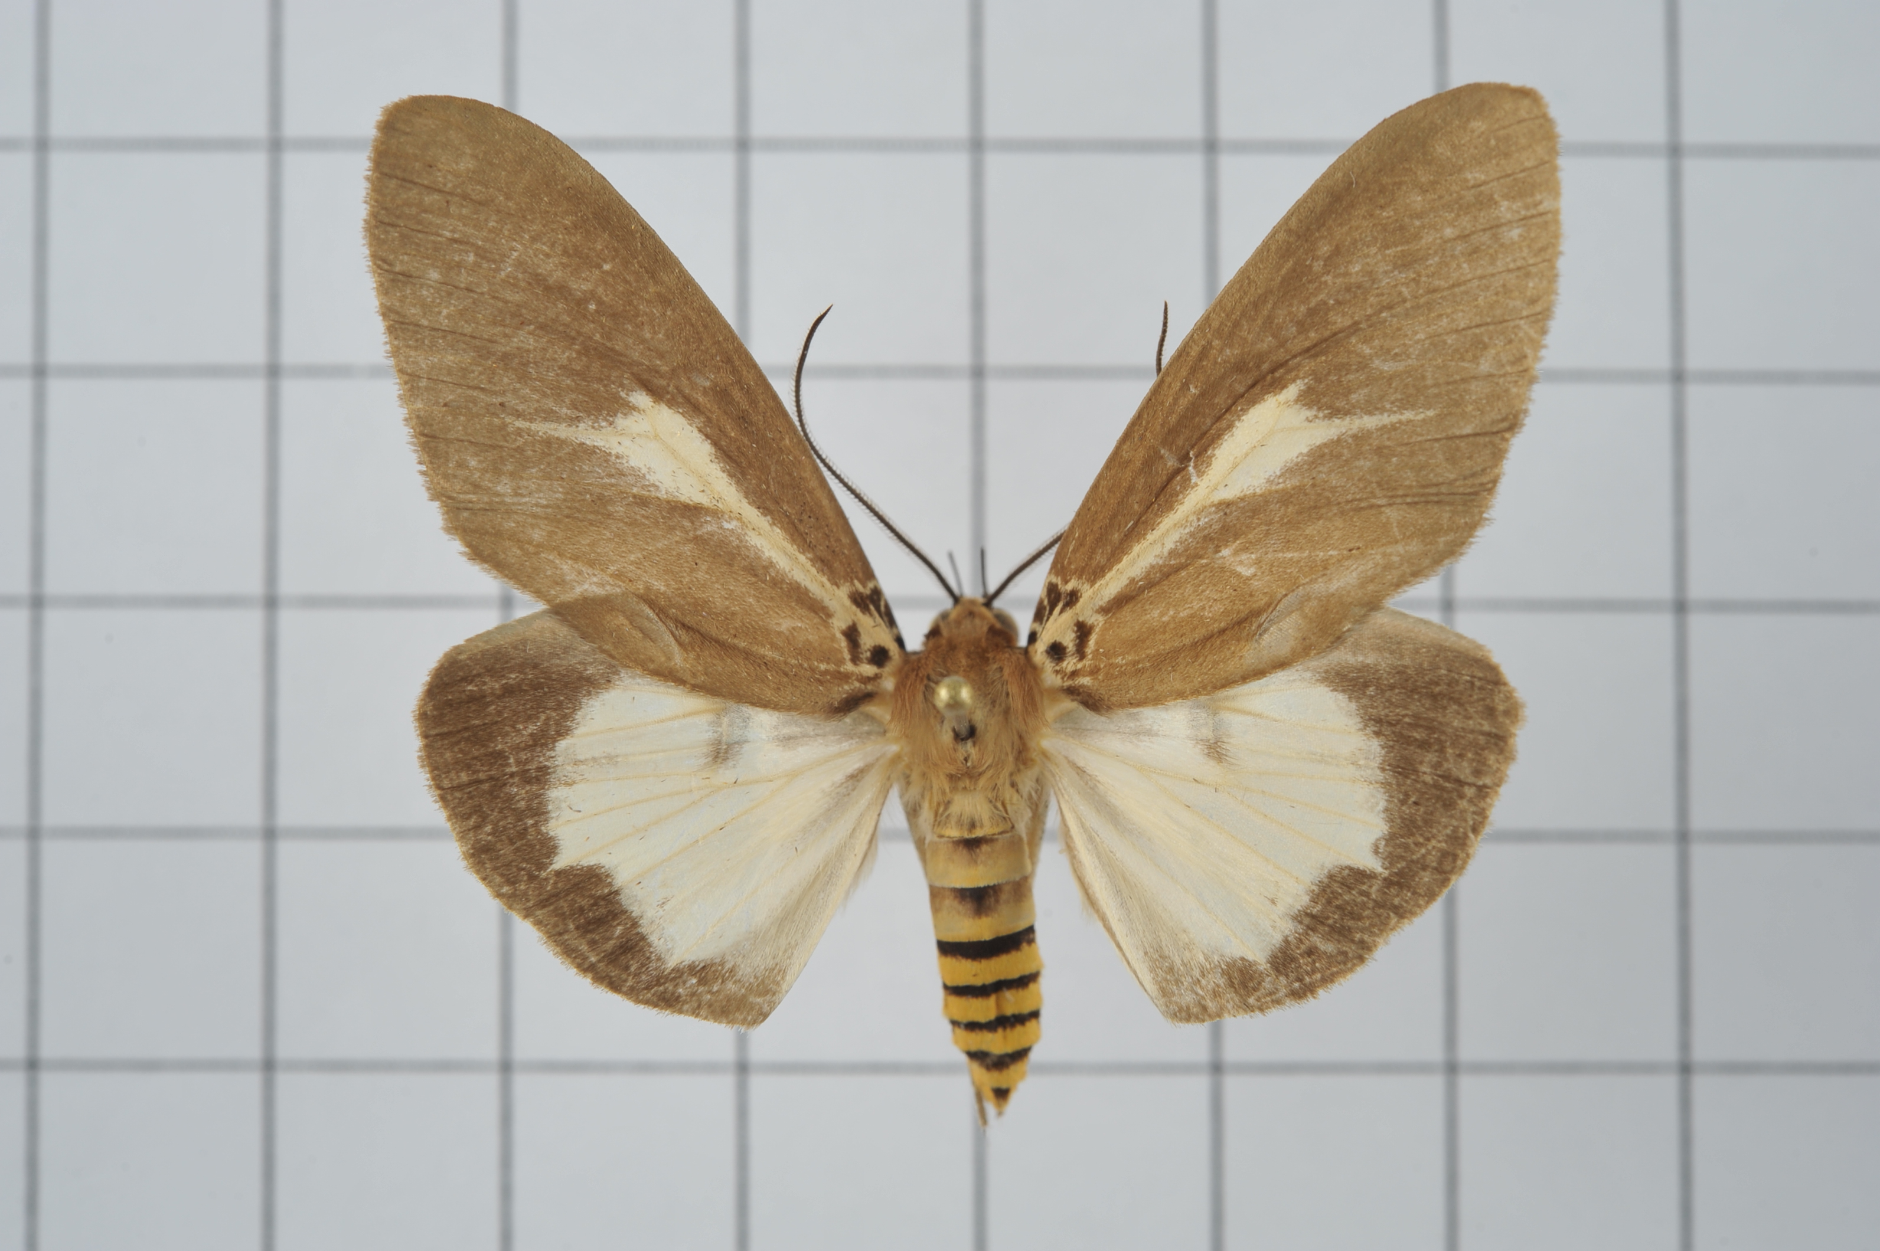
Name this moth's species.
Asota heliconia zebrina
